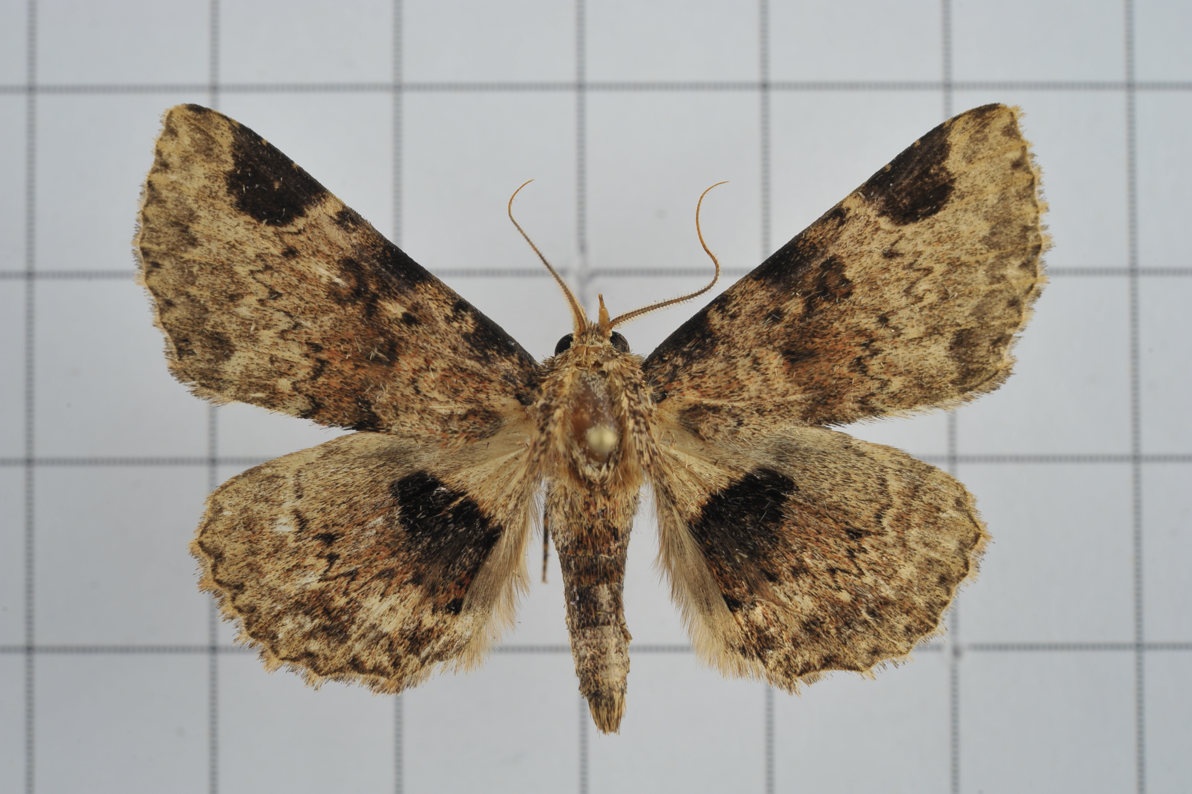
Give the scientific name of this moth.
Antiblemma nigerrimasigna
